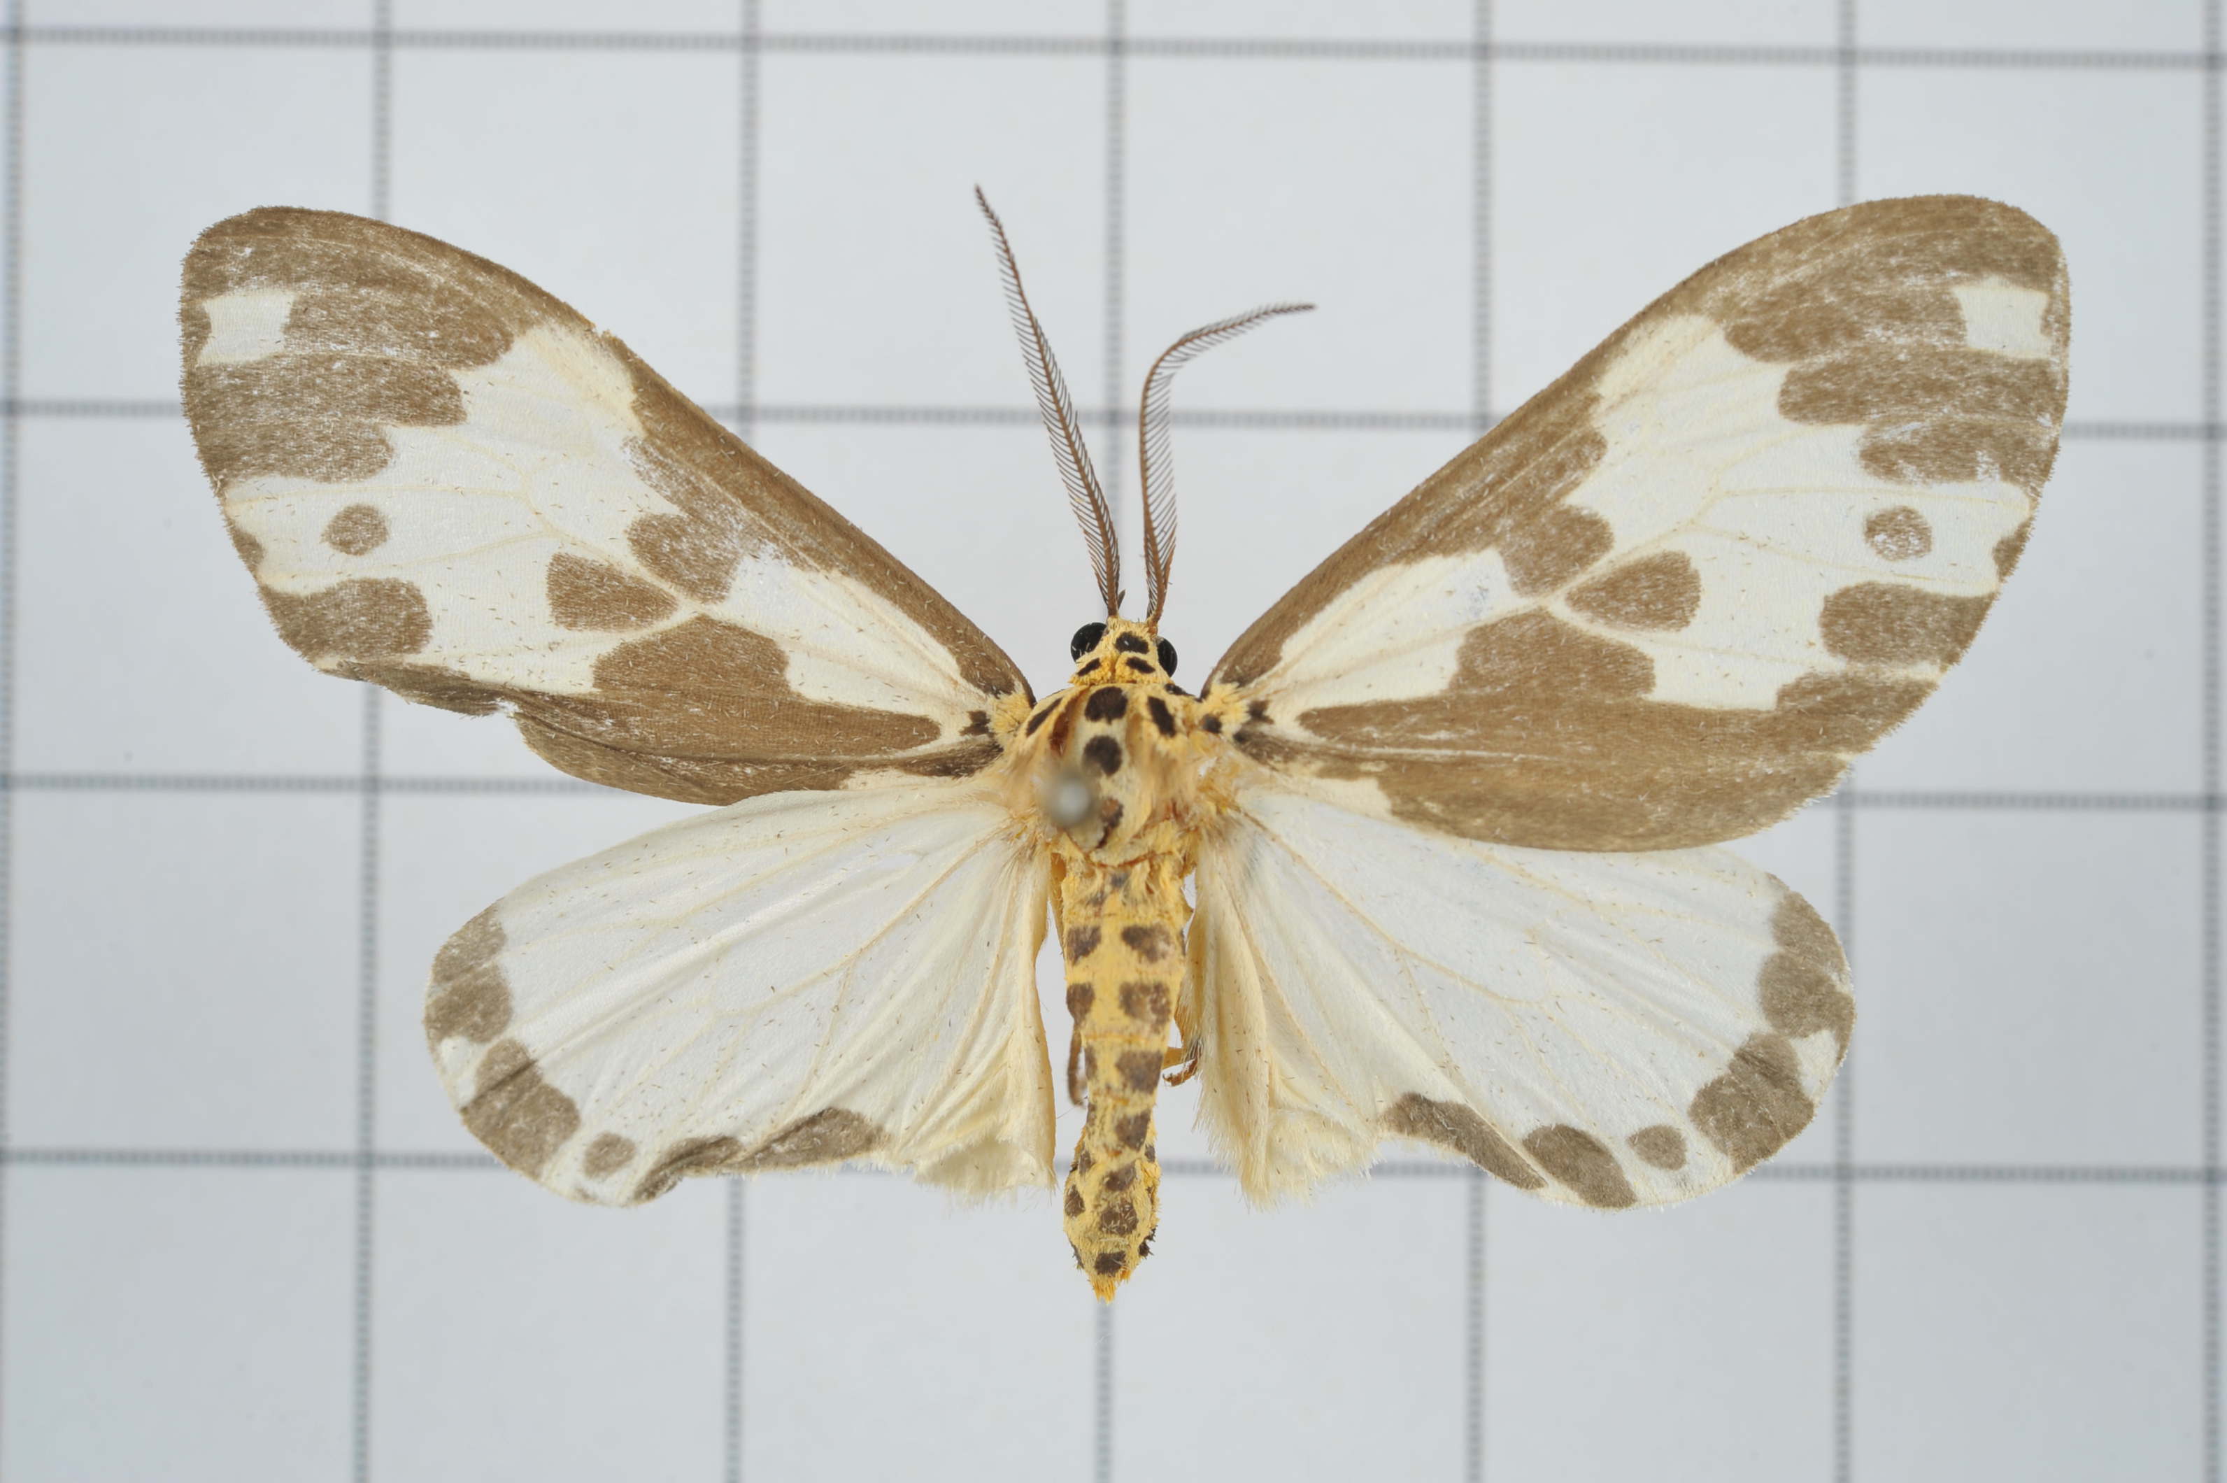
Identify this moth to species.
Nyctemera carissima formosana
